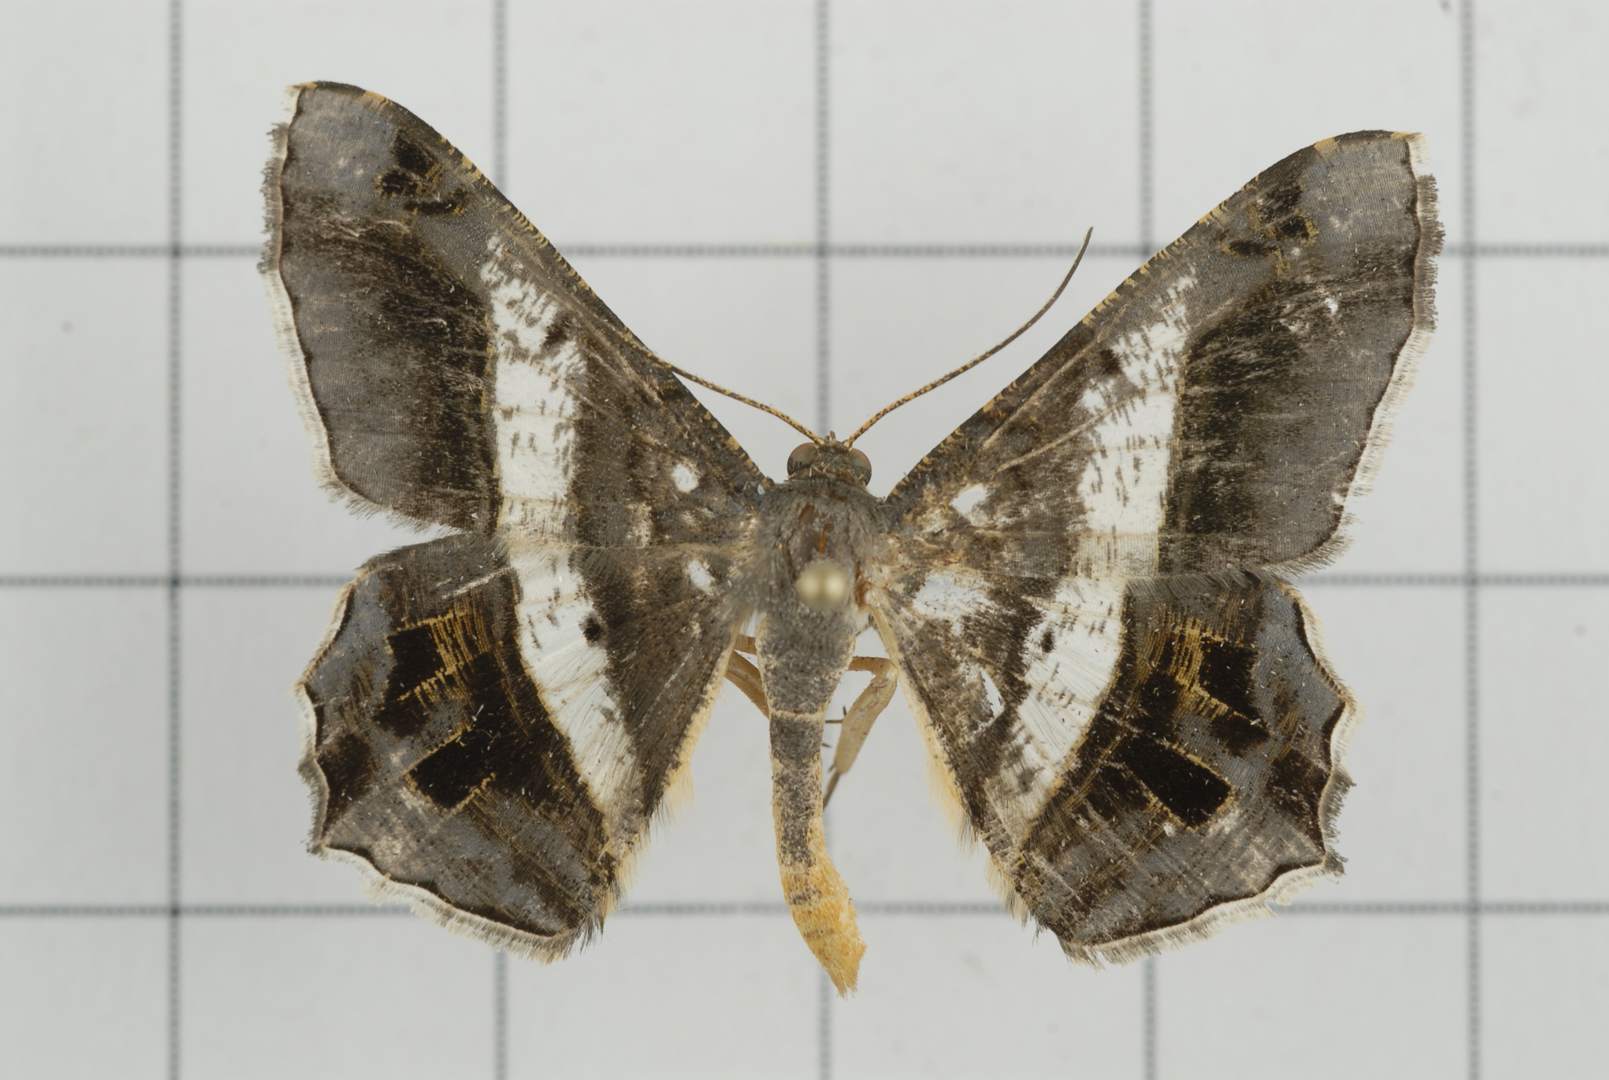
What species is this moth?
Chiasmia eleonora eleonora
